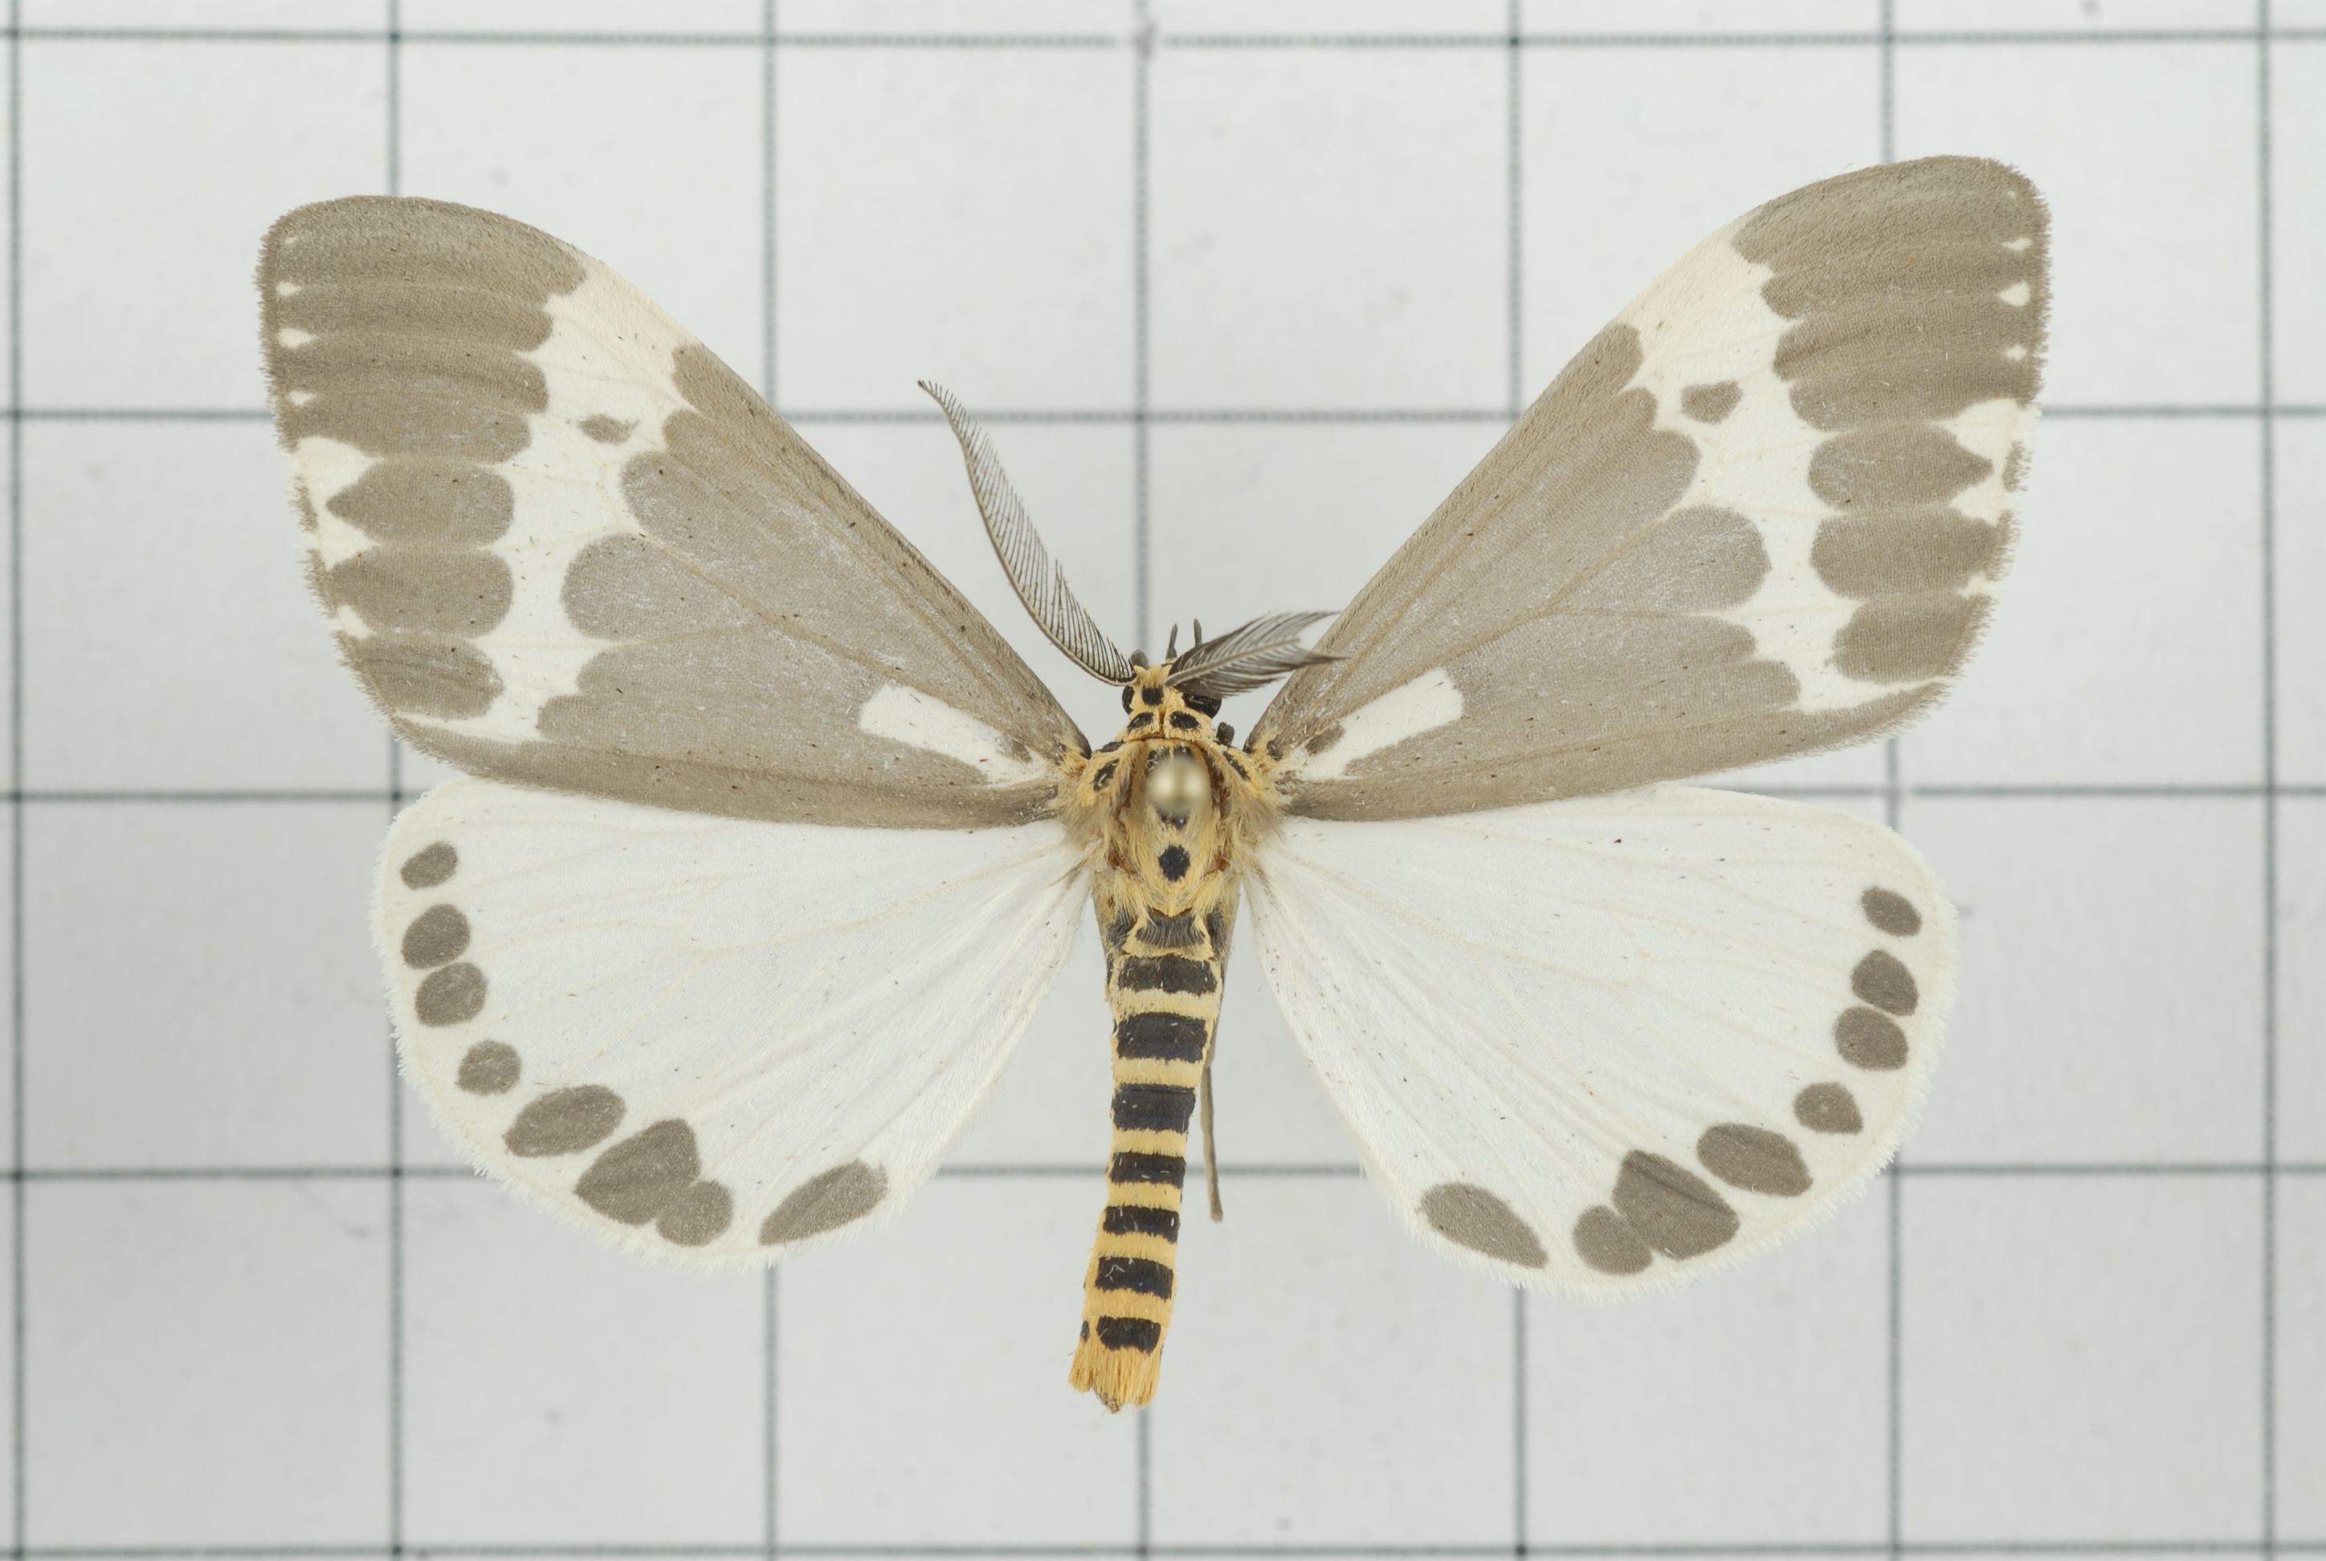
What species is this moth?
Nyctemera albofasciata
